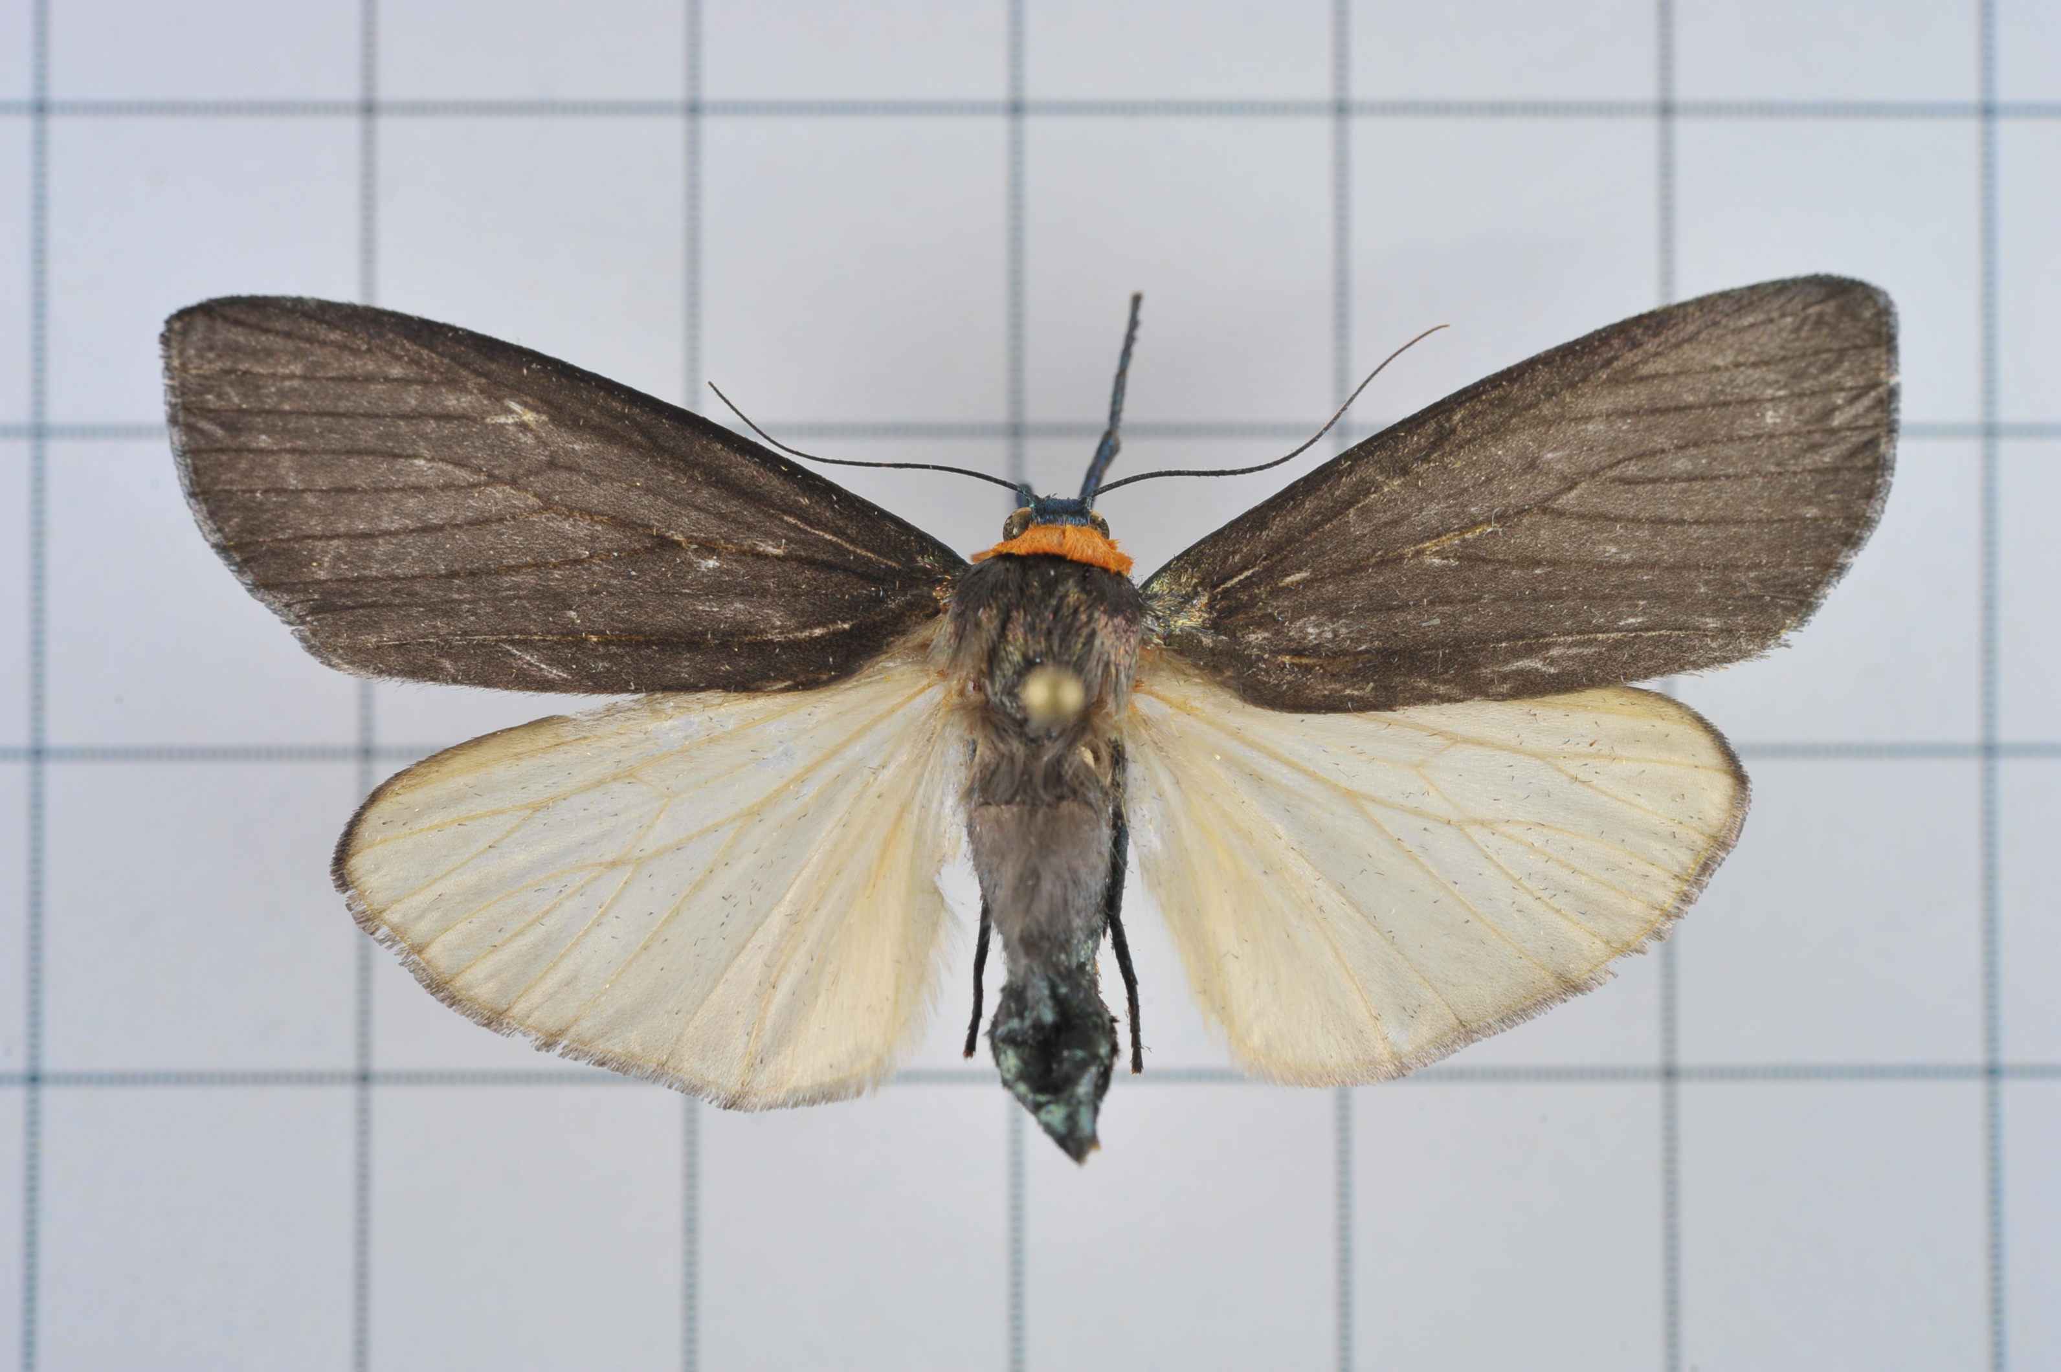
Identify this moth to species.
Paraona staudingeri formosana
